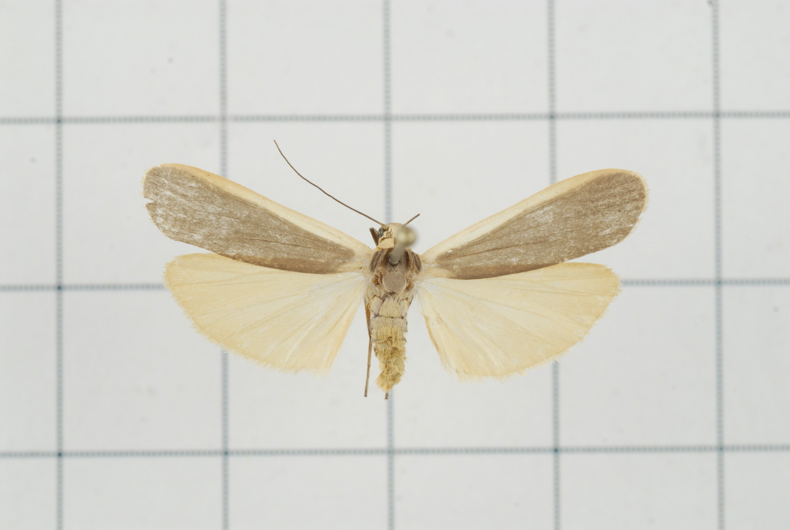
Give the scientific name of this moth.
Brunia antica
